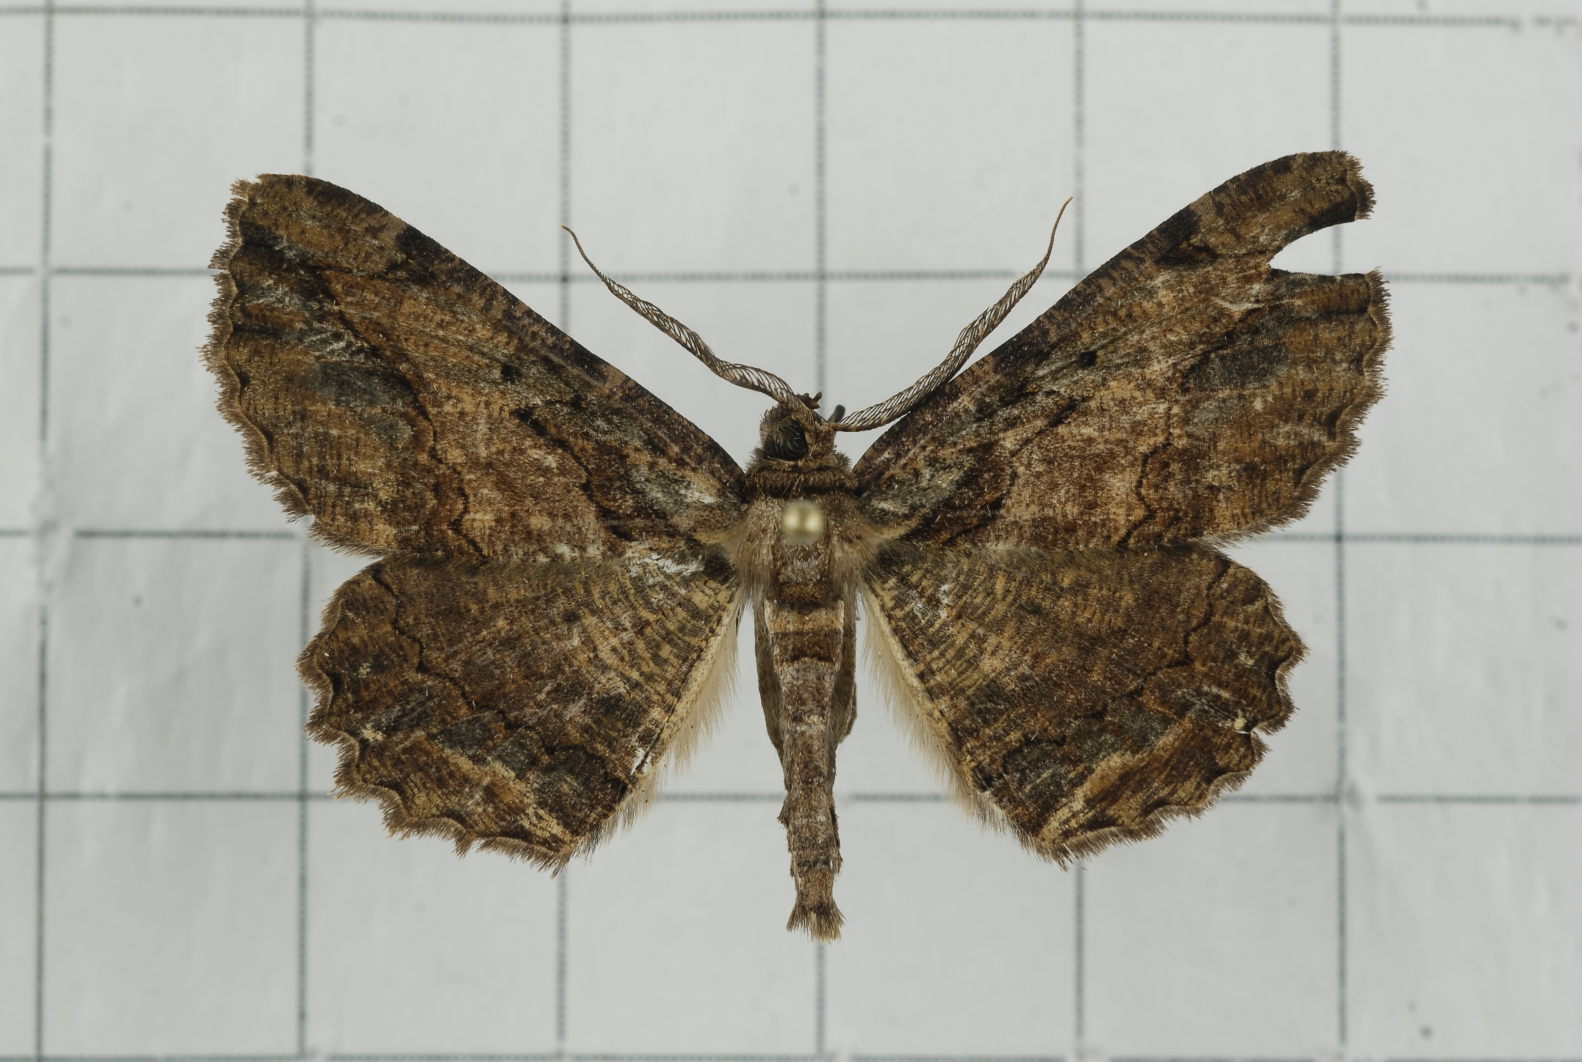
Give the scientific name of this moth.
Menophra anaplagiata
